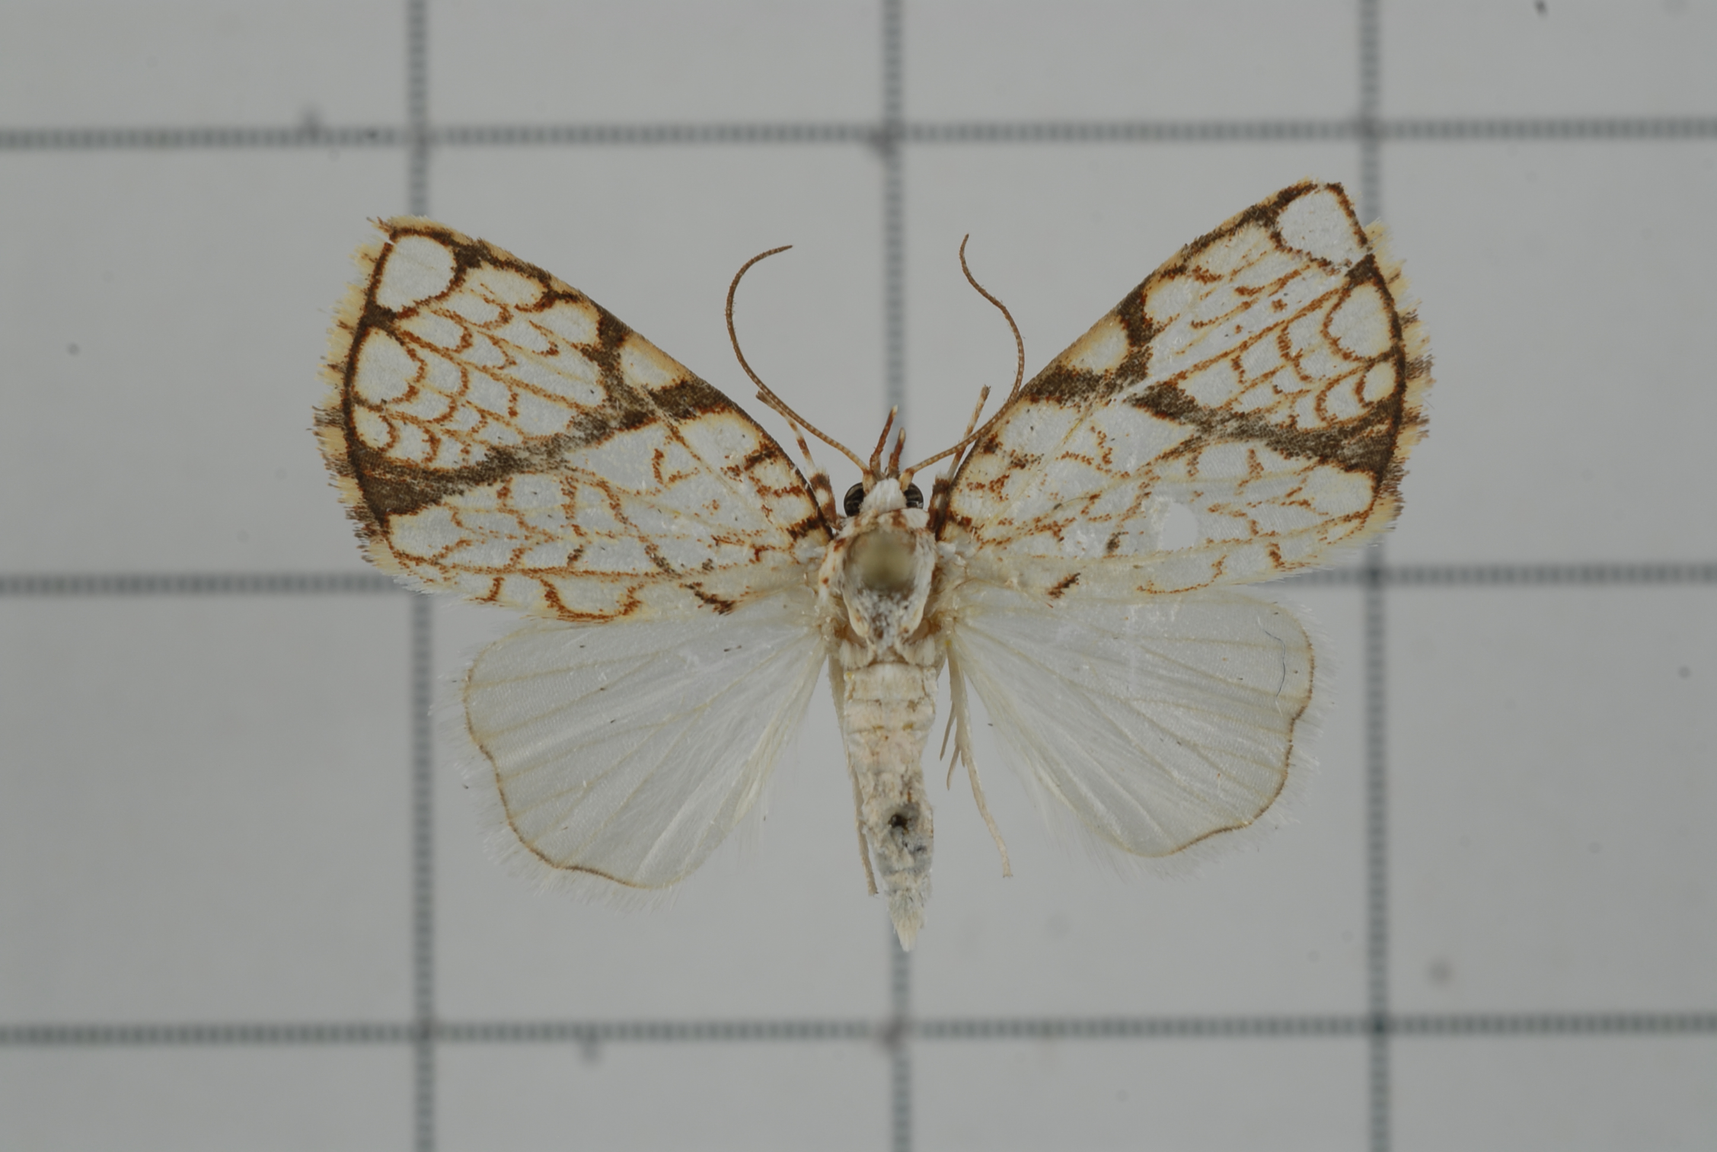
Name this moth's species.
Gabala roseoretis
